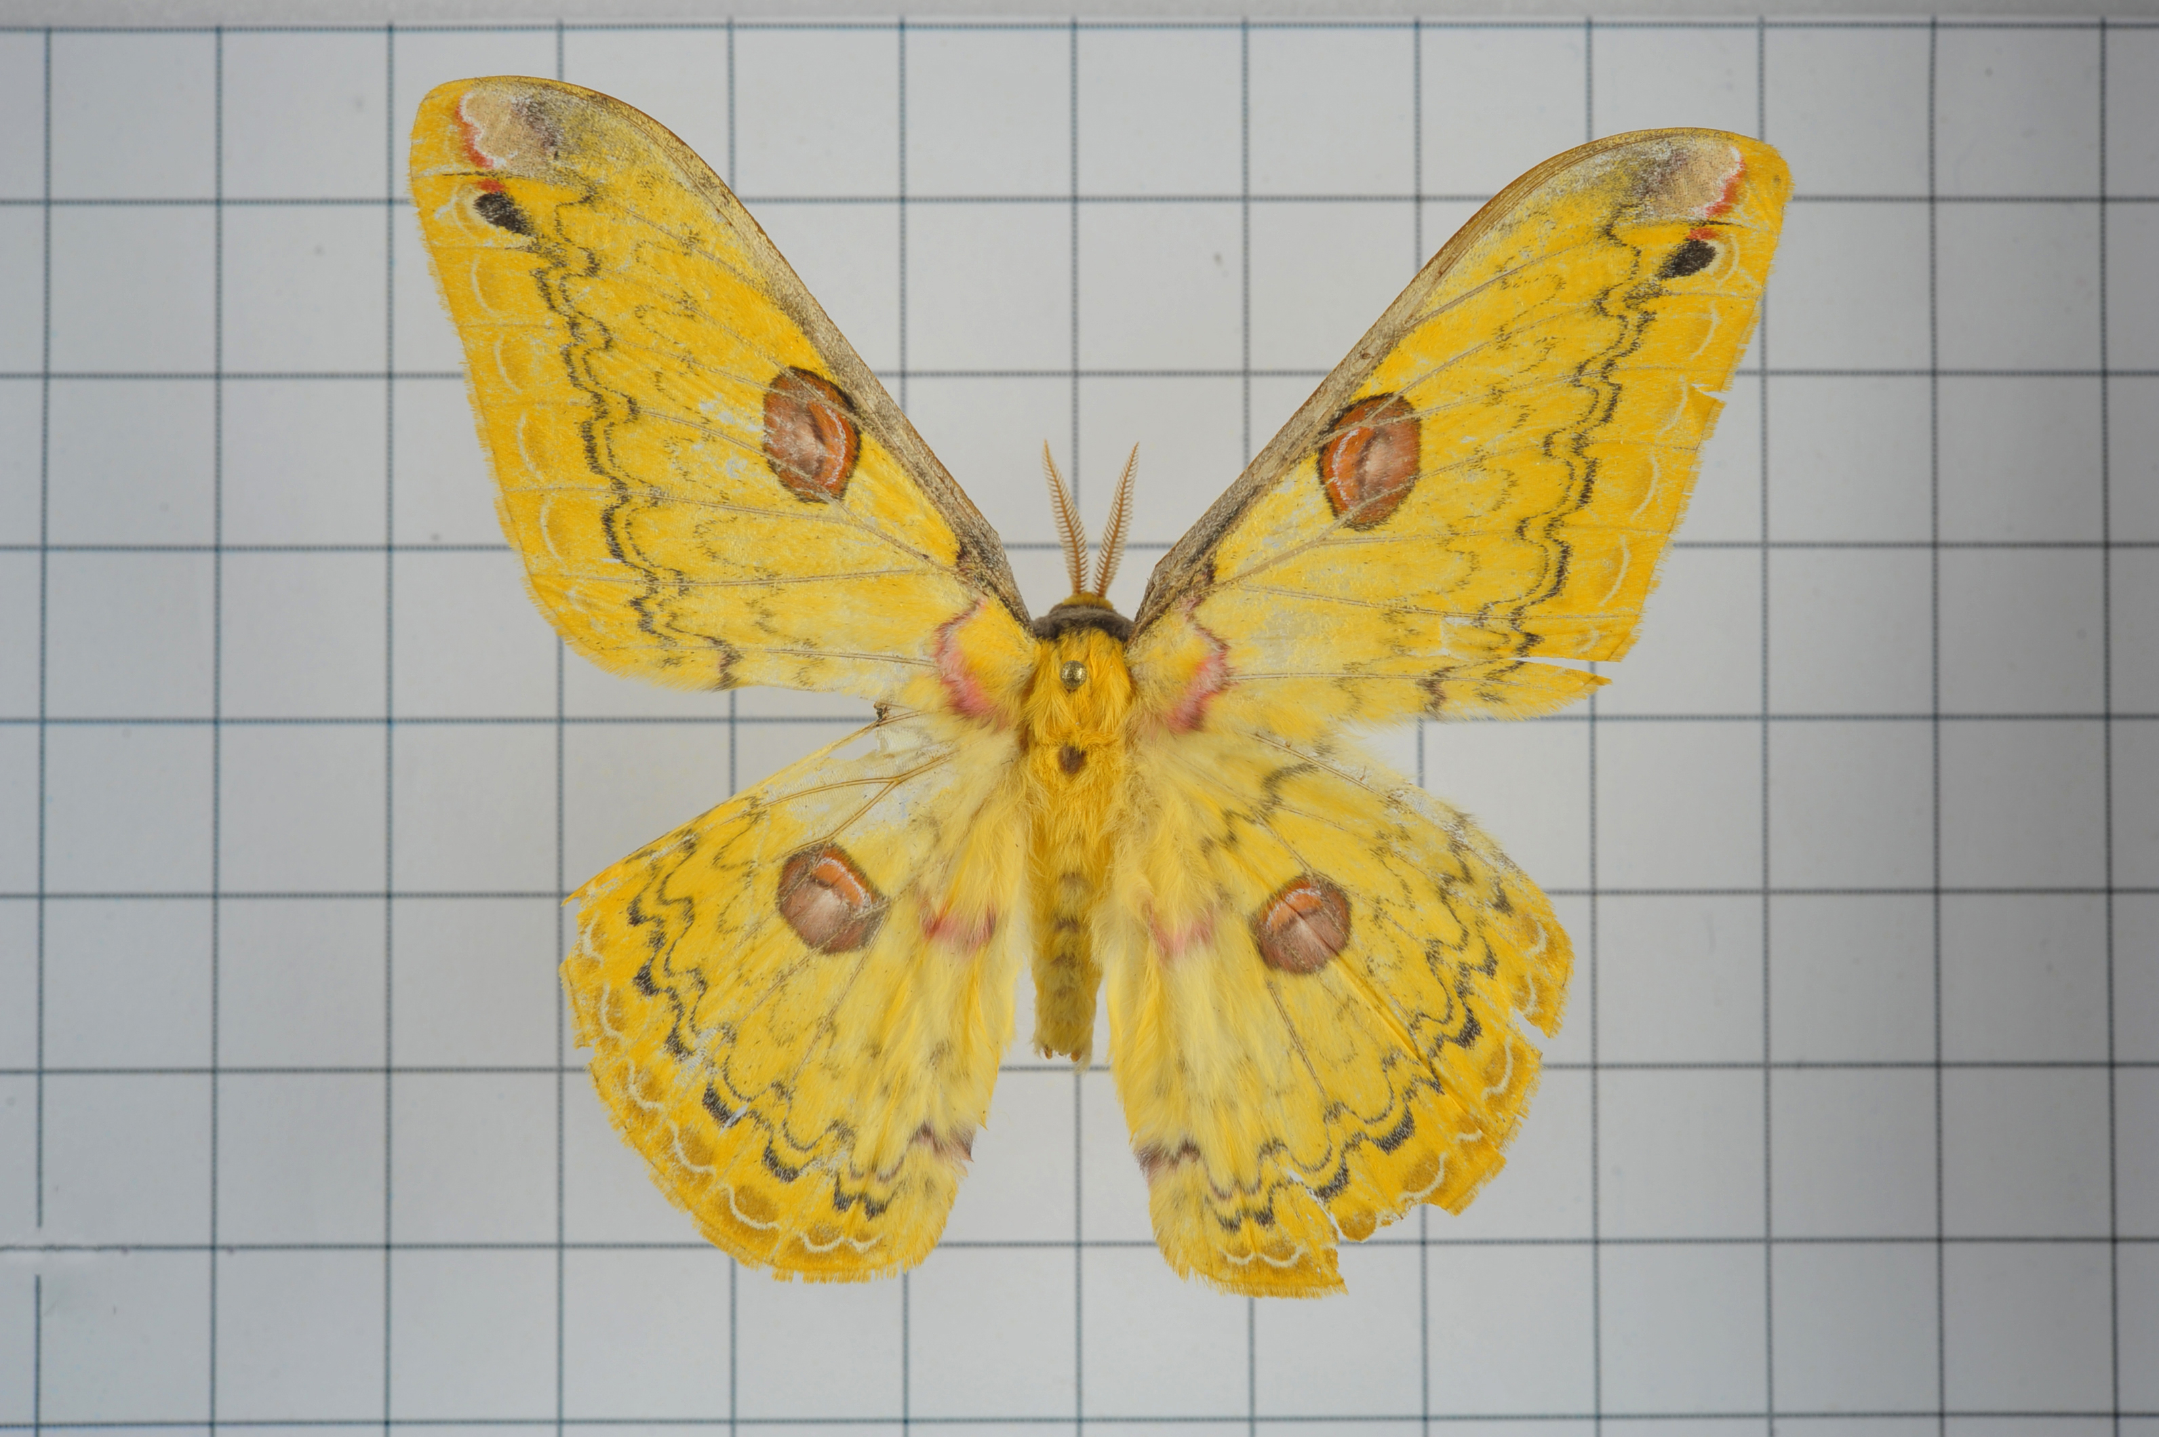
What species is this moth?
Loepa formosensis
